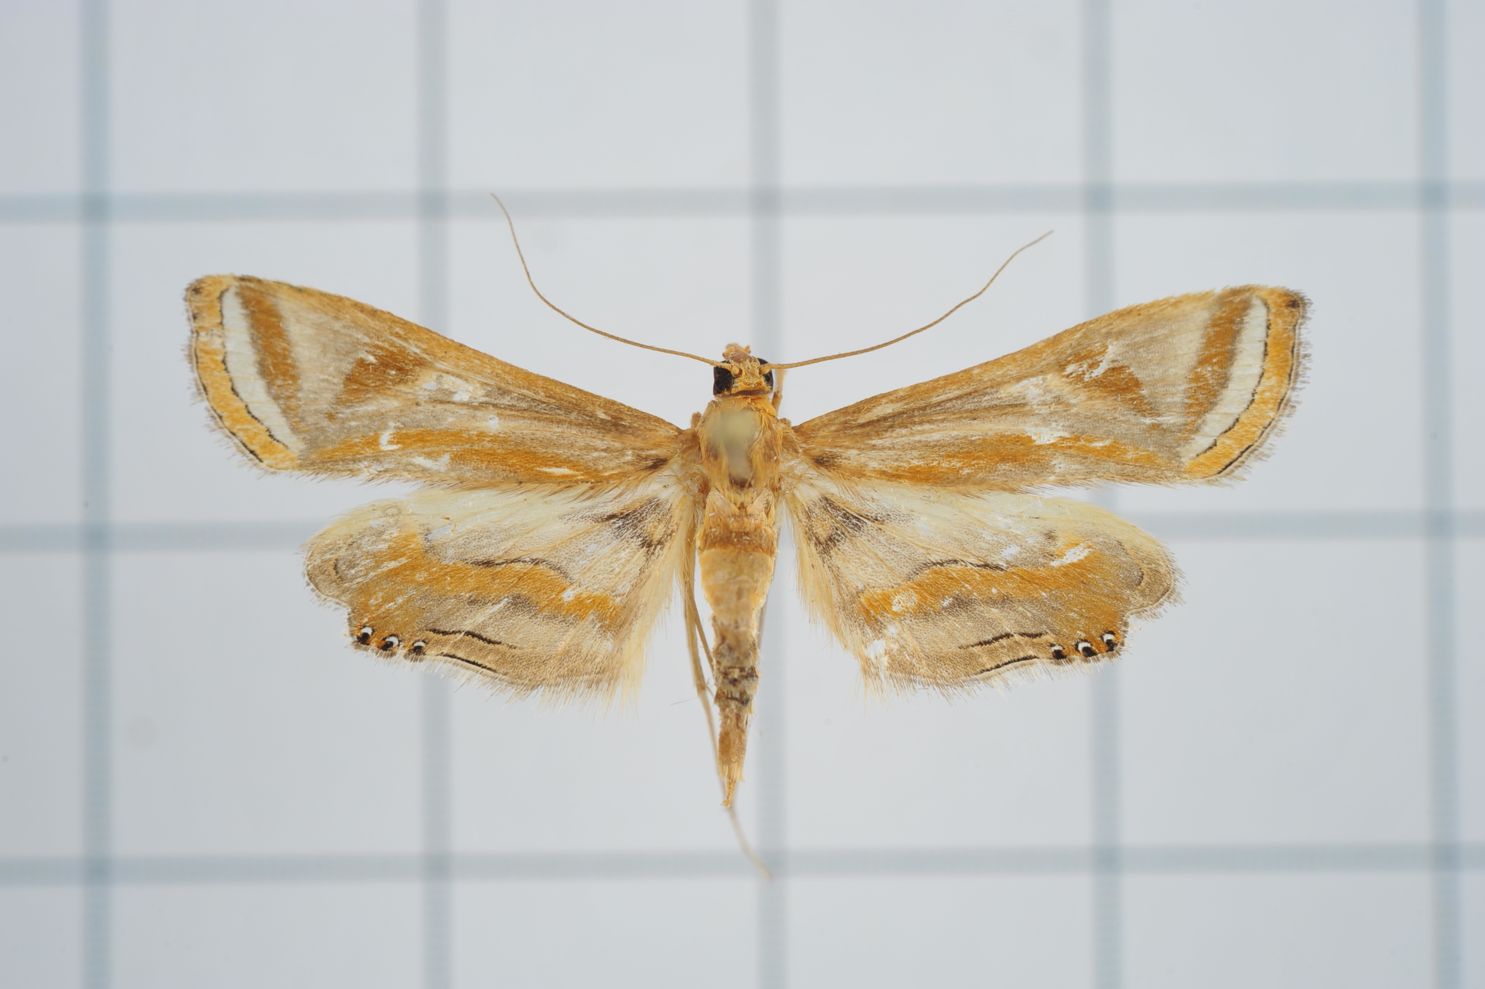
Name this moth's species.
Eoophyla gibbosalis
